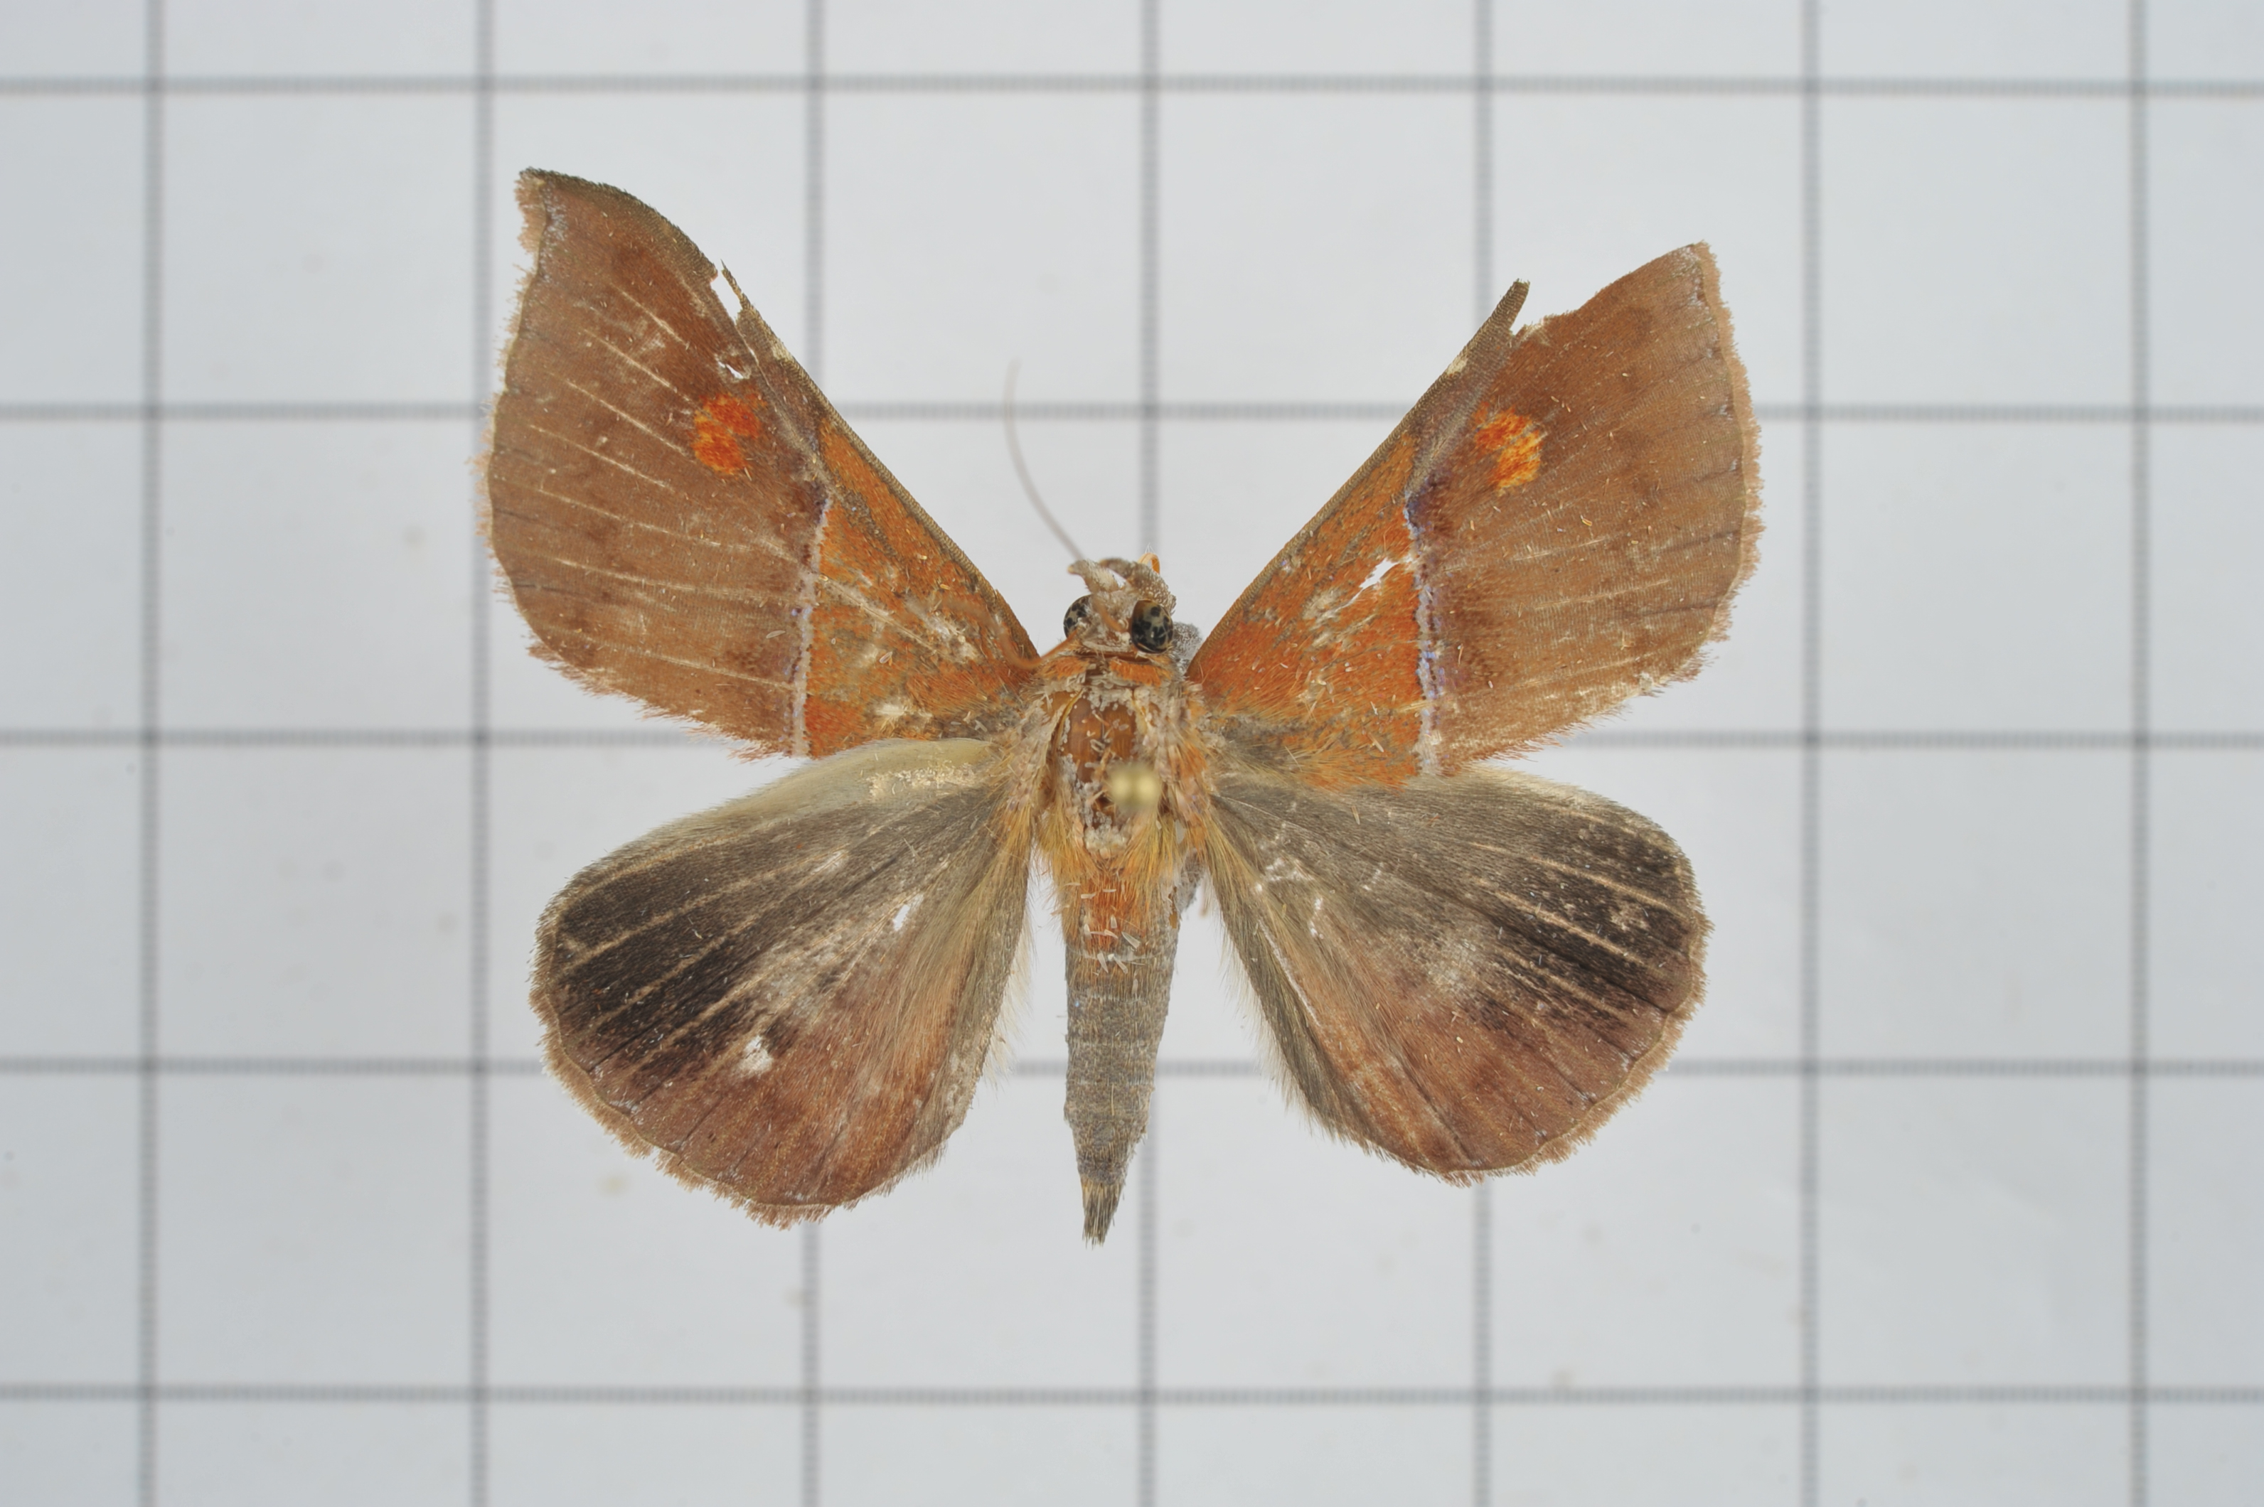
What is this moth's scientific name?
Sympis rufibasis
